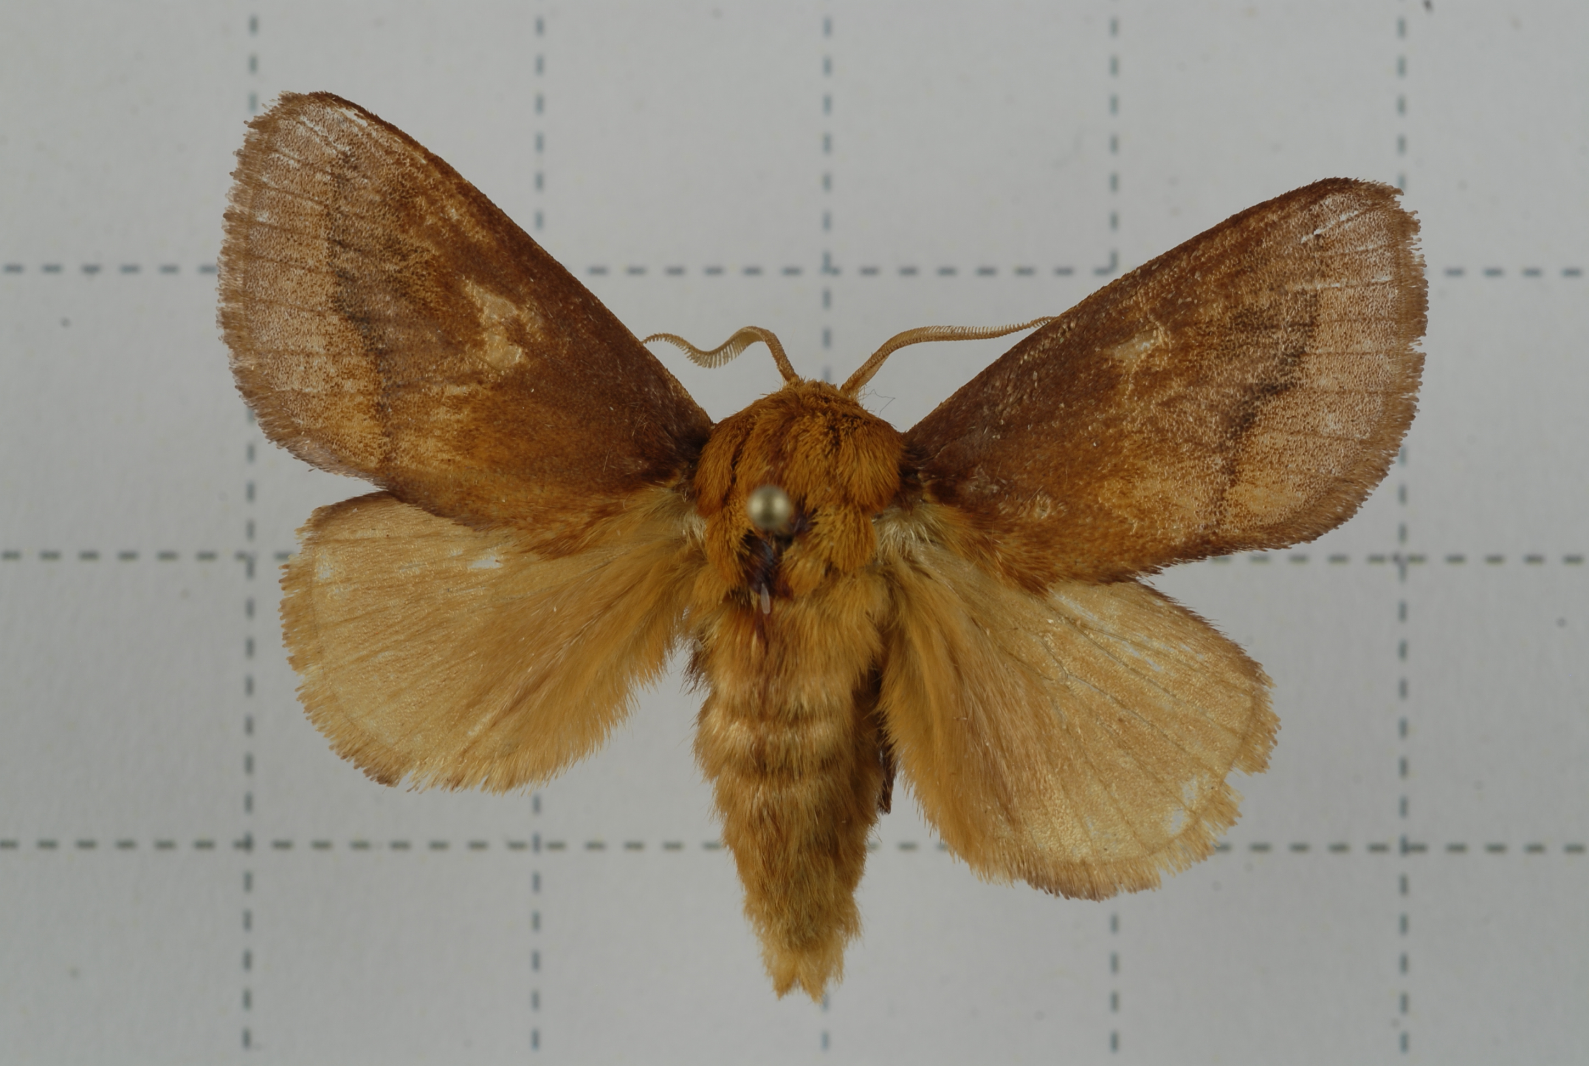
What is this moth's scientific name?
Narosoideus vulpina
